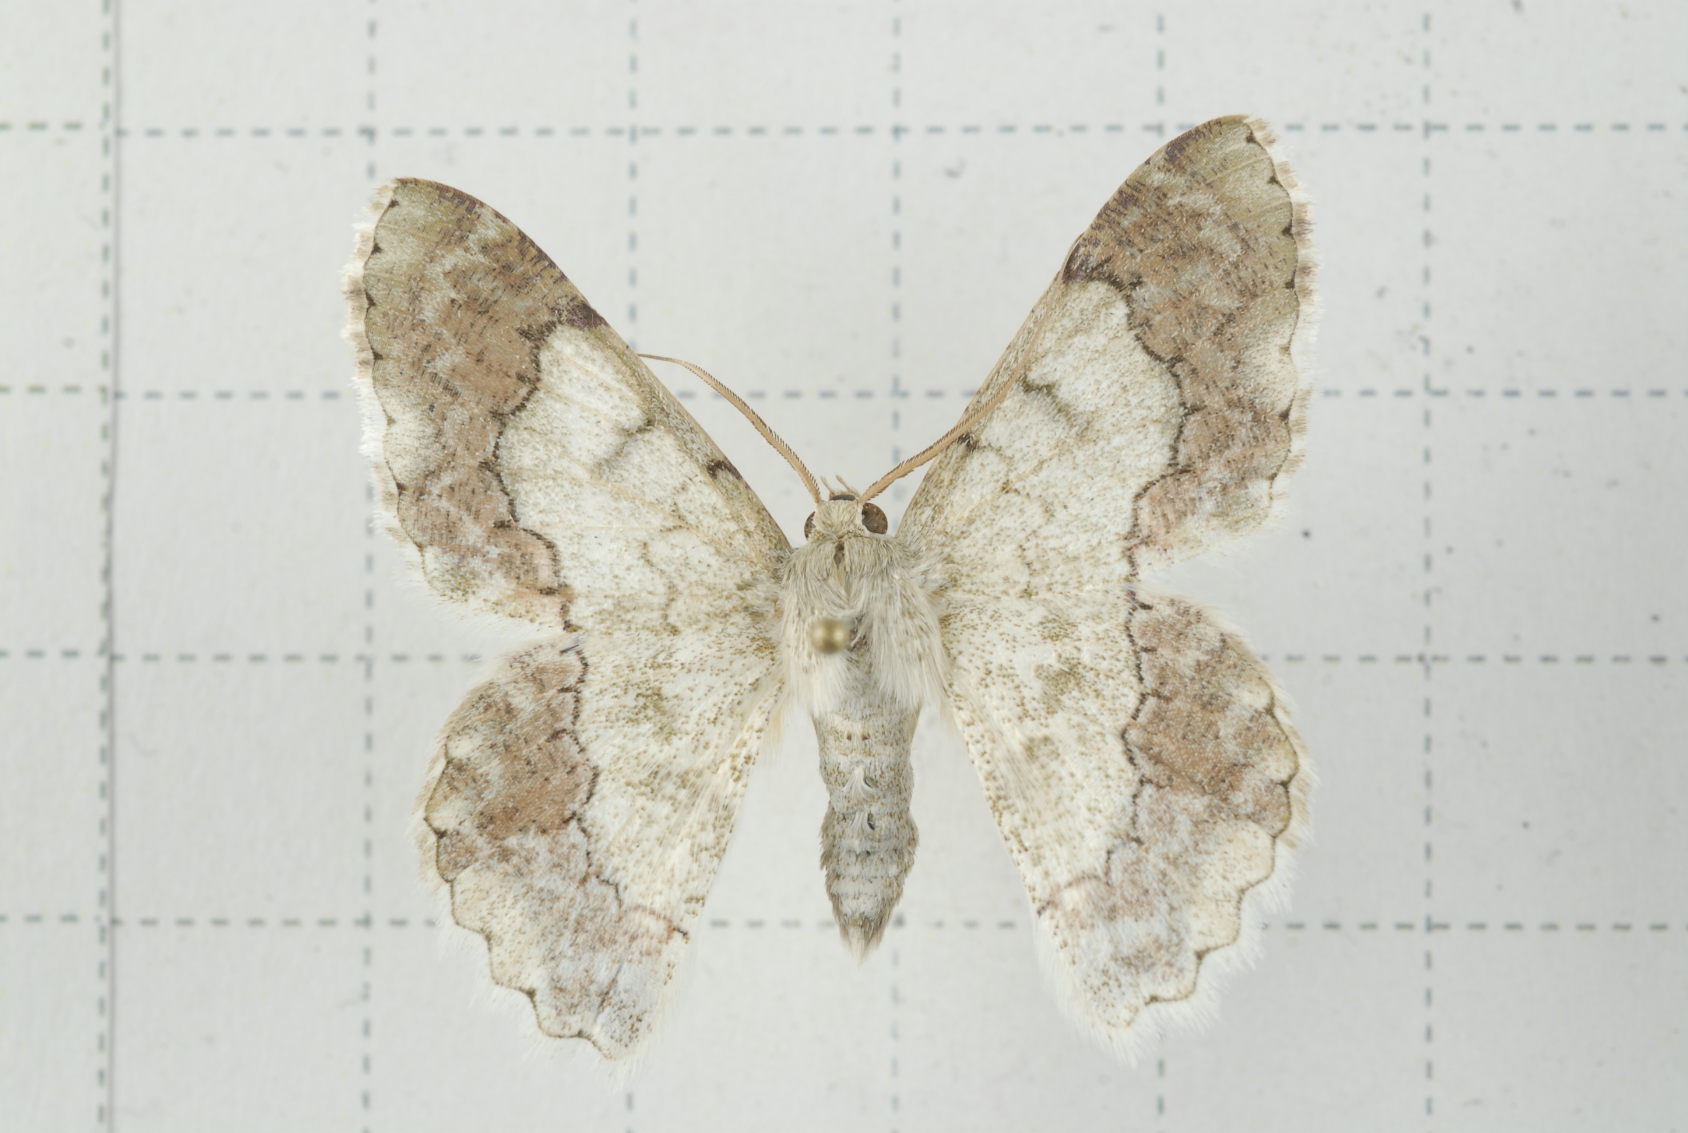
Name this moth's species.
Pingasa ruginaria pacifica
